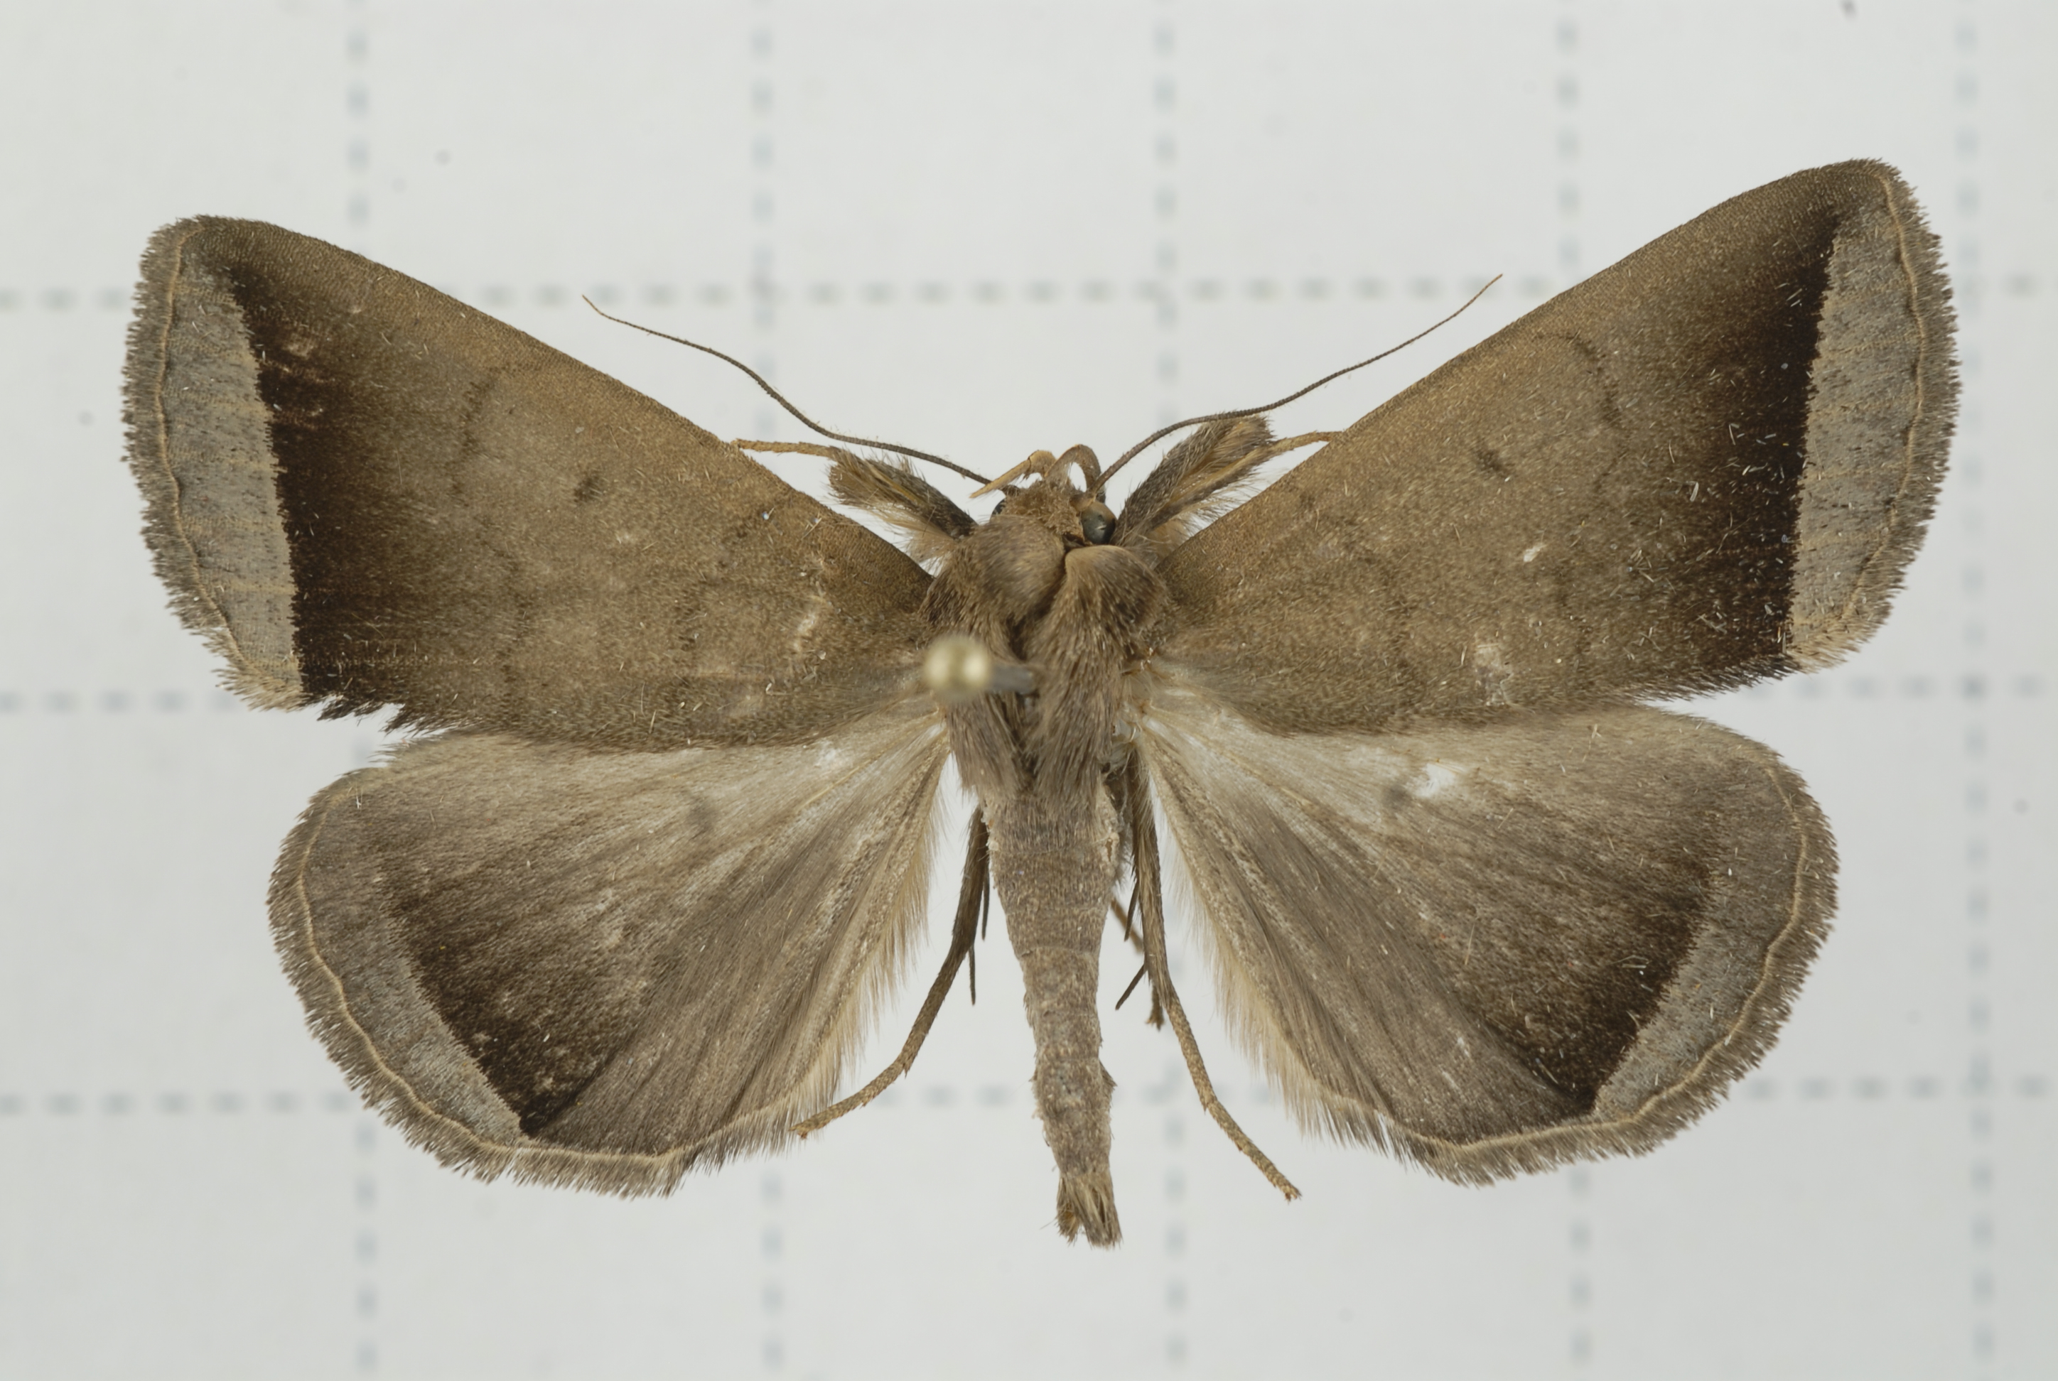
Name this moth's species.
Simplicia bimarginata
